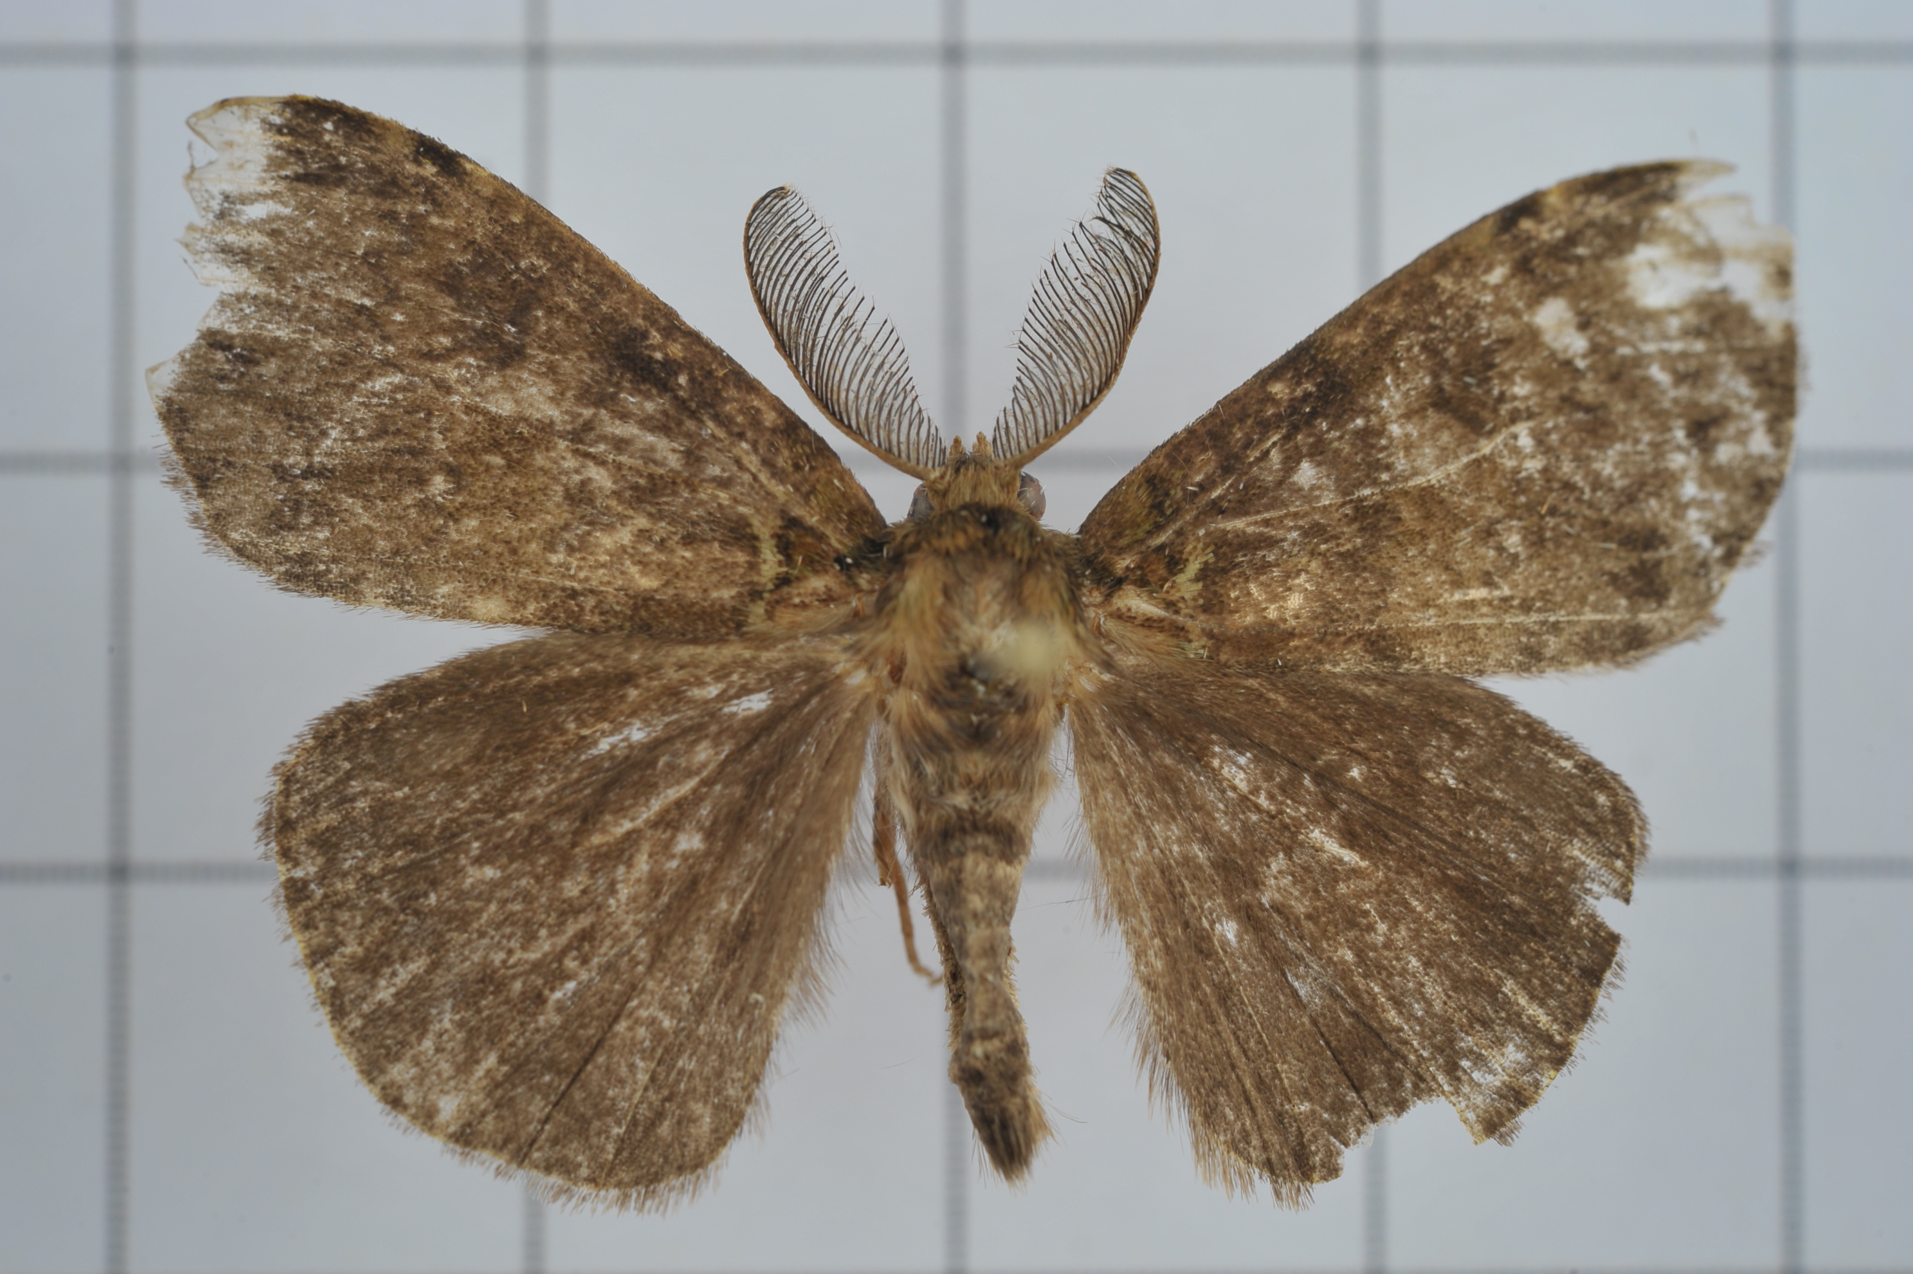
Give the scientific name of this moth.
Ilema olivacea
